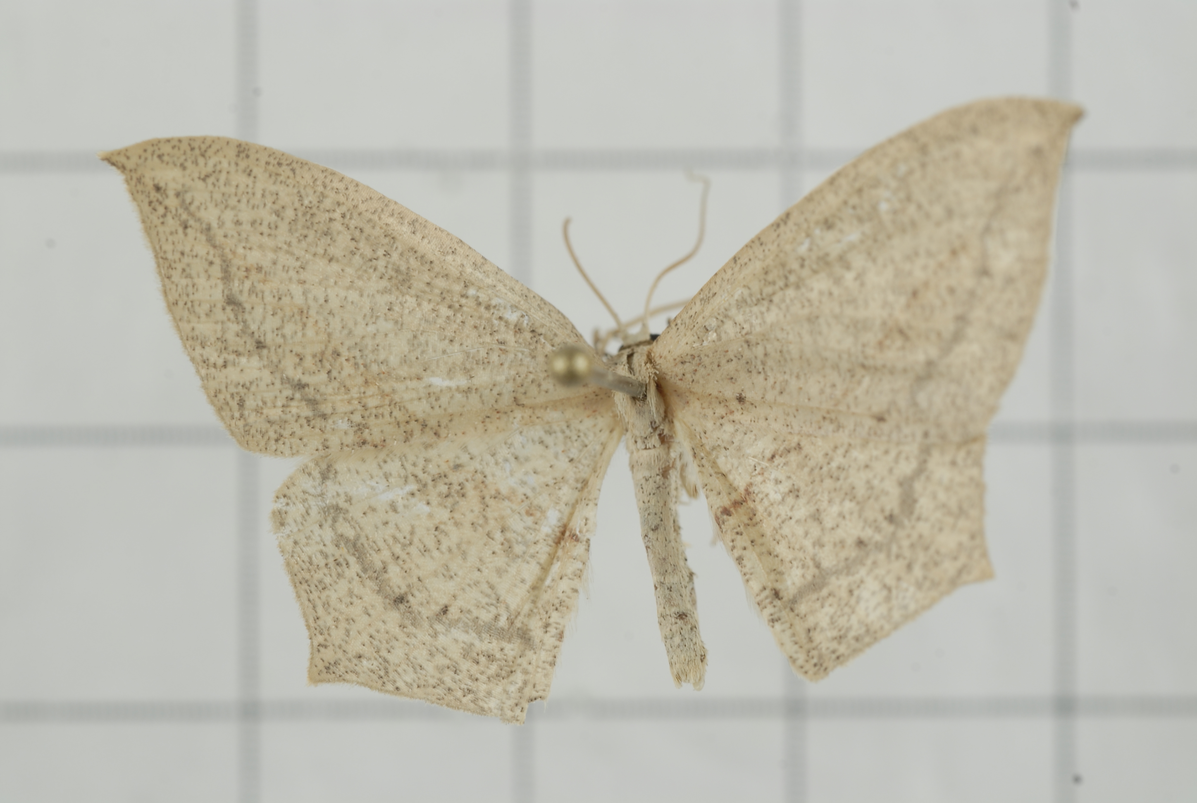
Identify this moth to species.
Timandra stueningi
